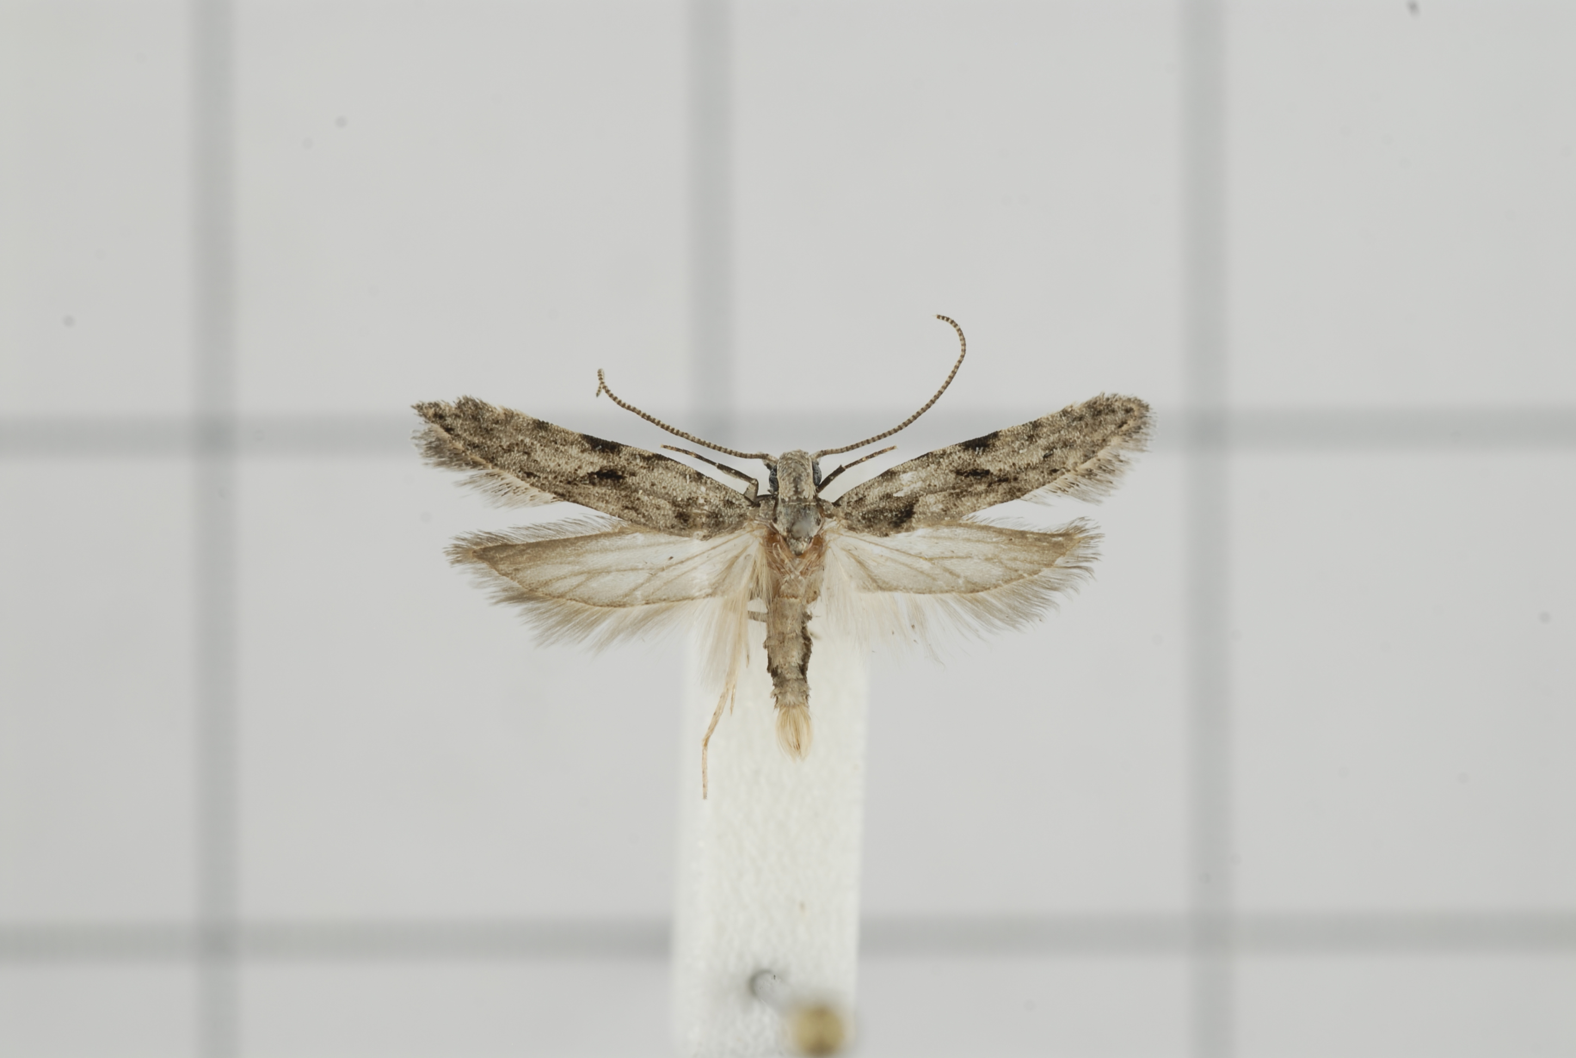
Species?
Anarsia elongata
